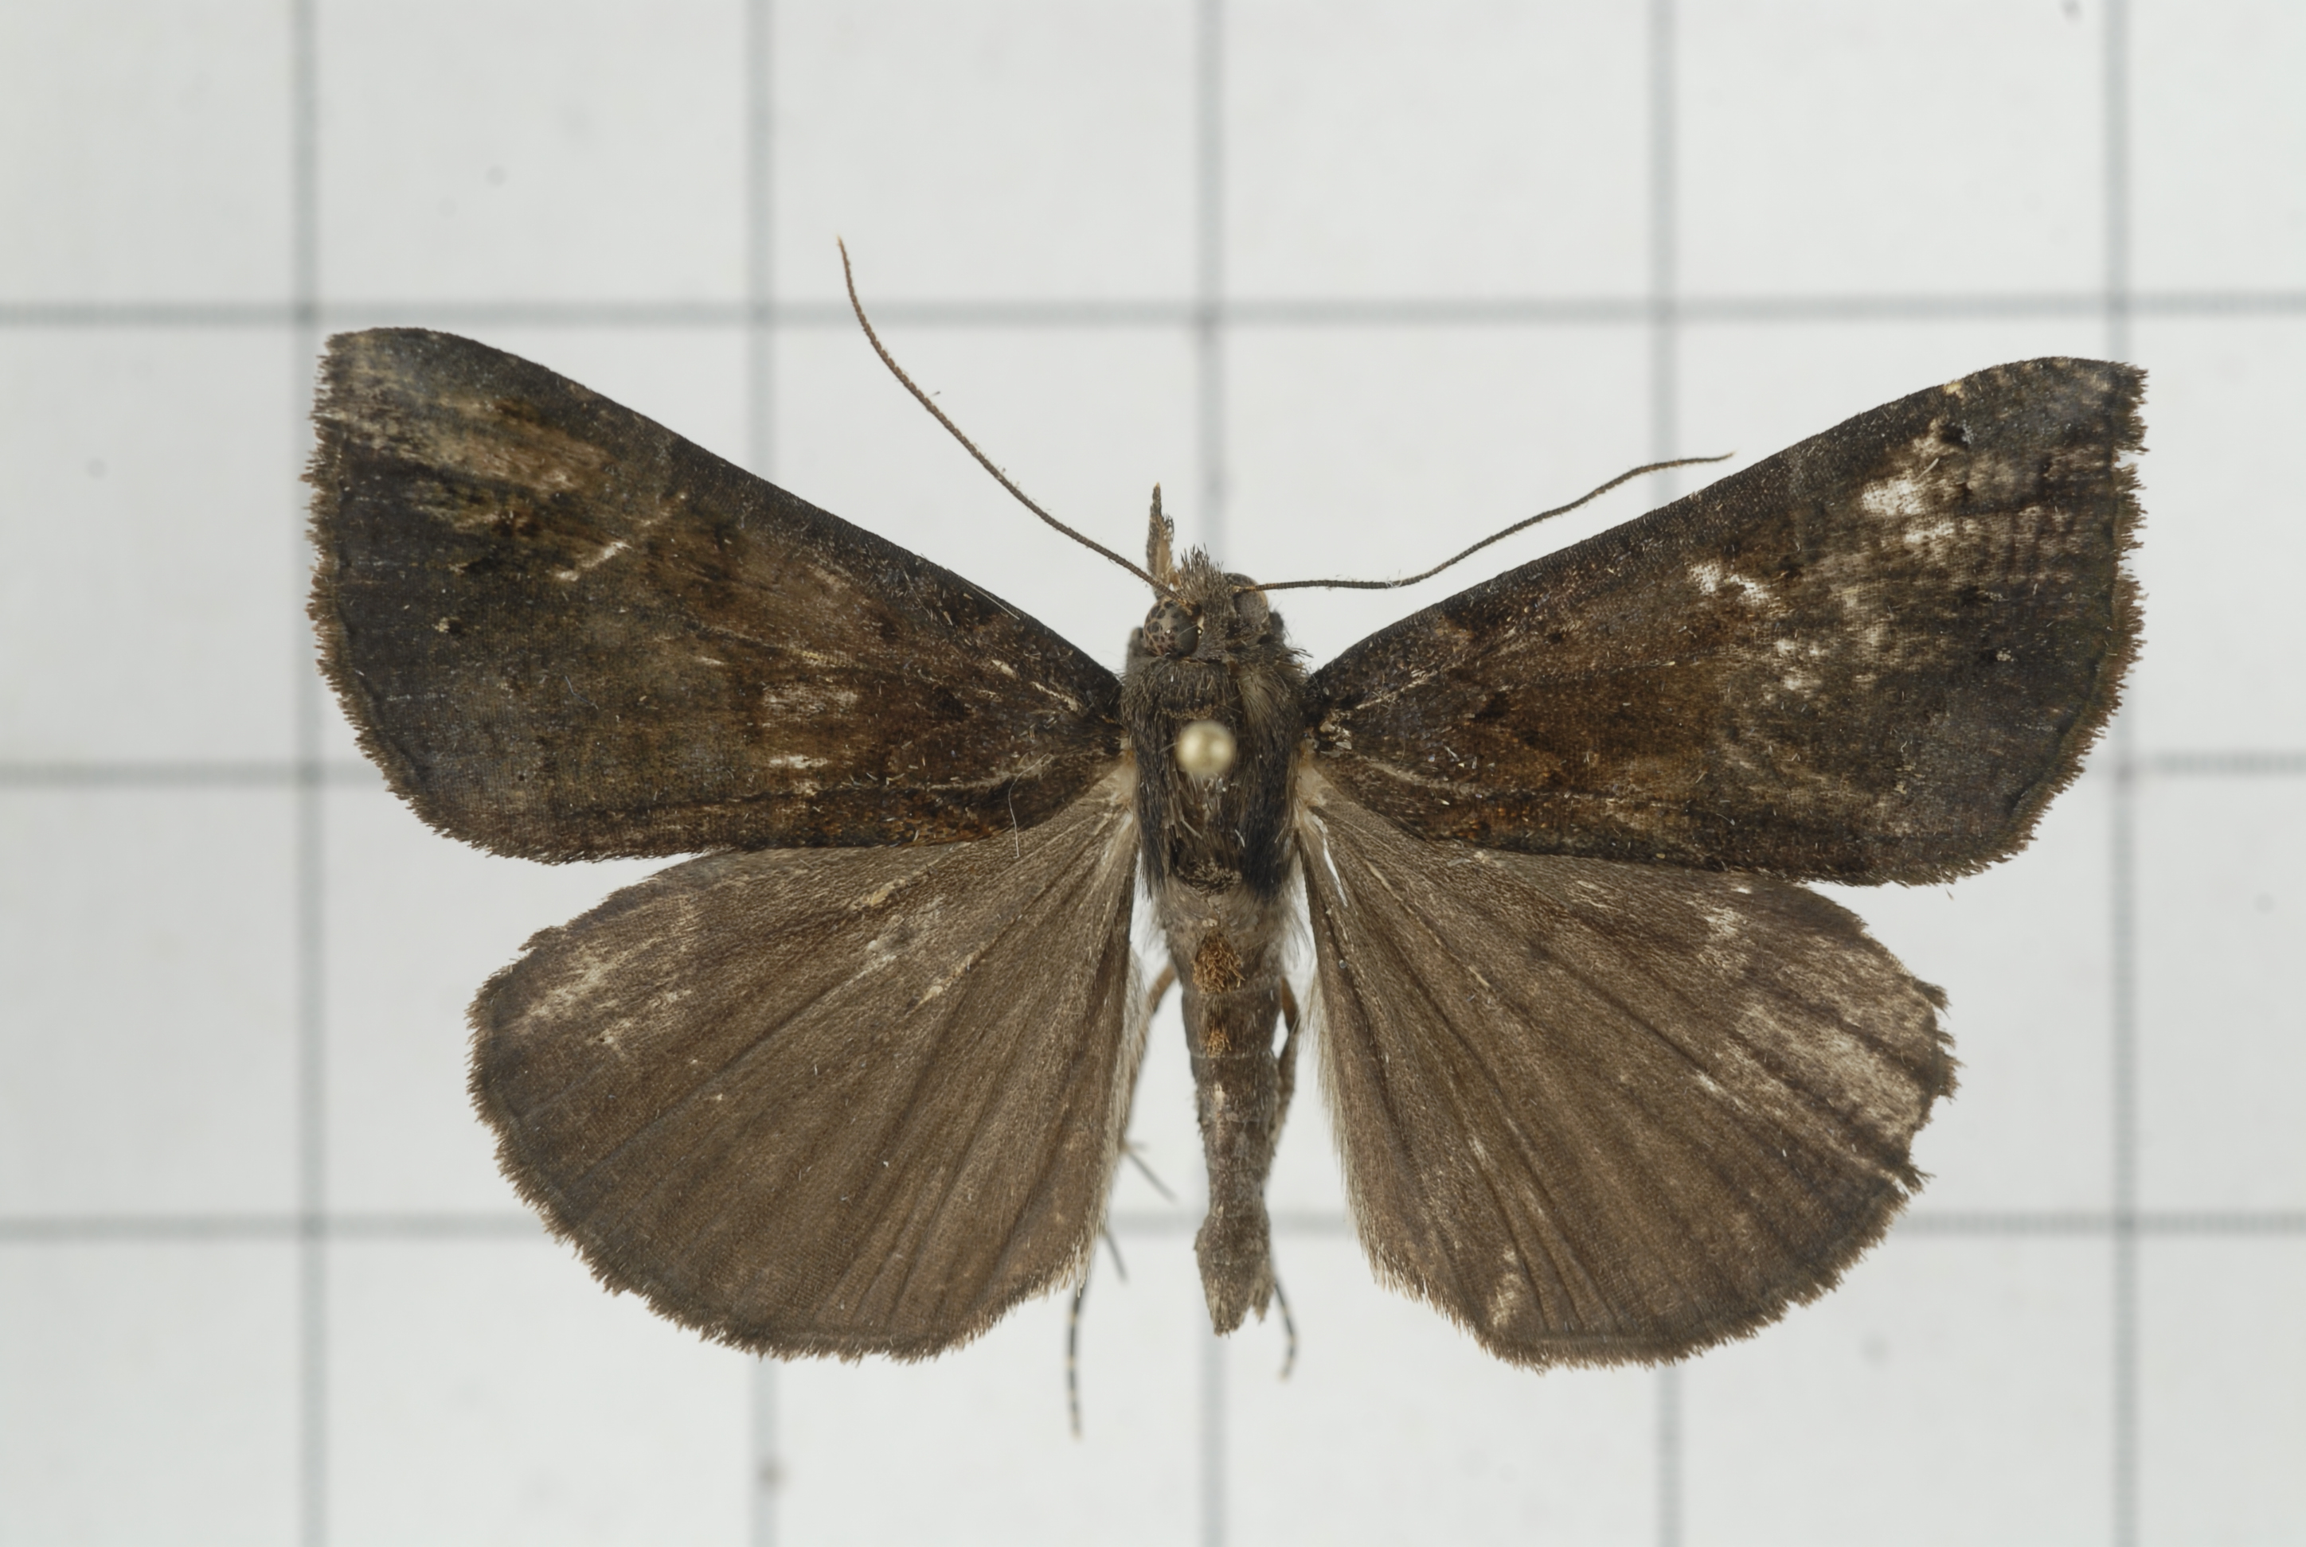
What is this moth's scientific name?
Hypena tenebralis
